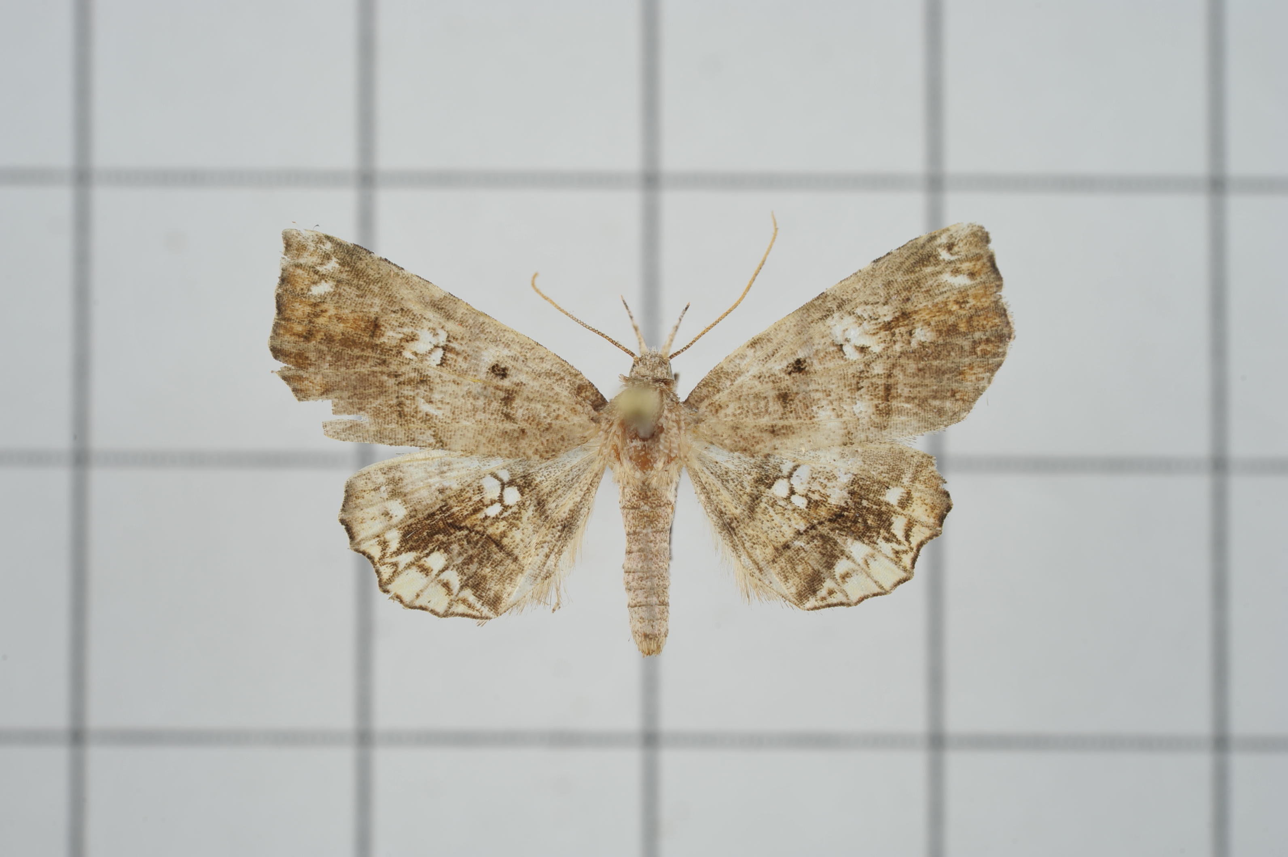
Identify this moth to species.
Pangrapta lunulata
